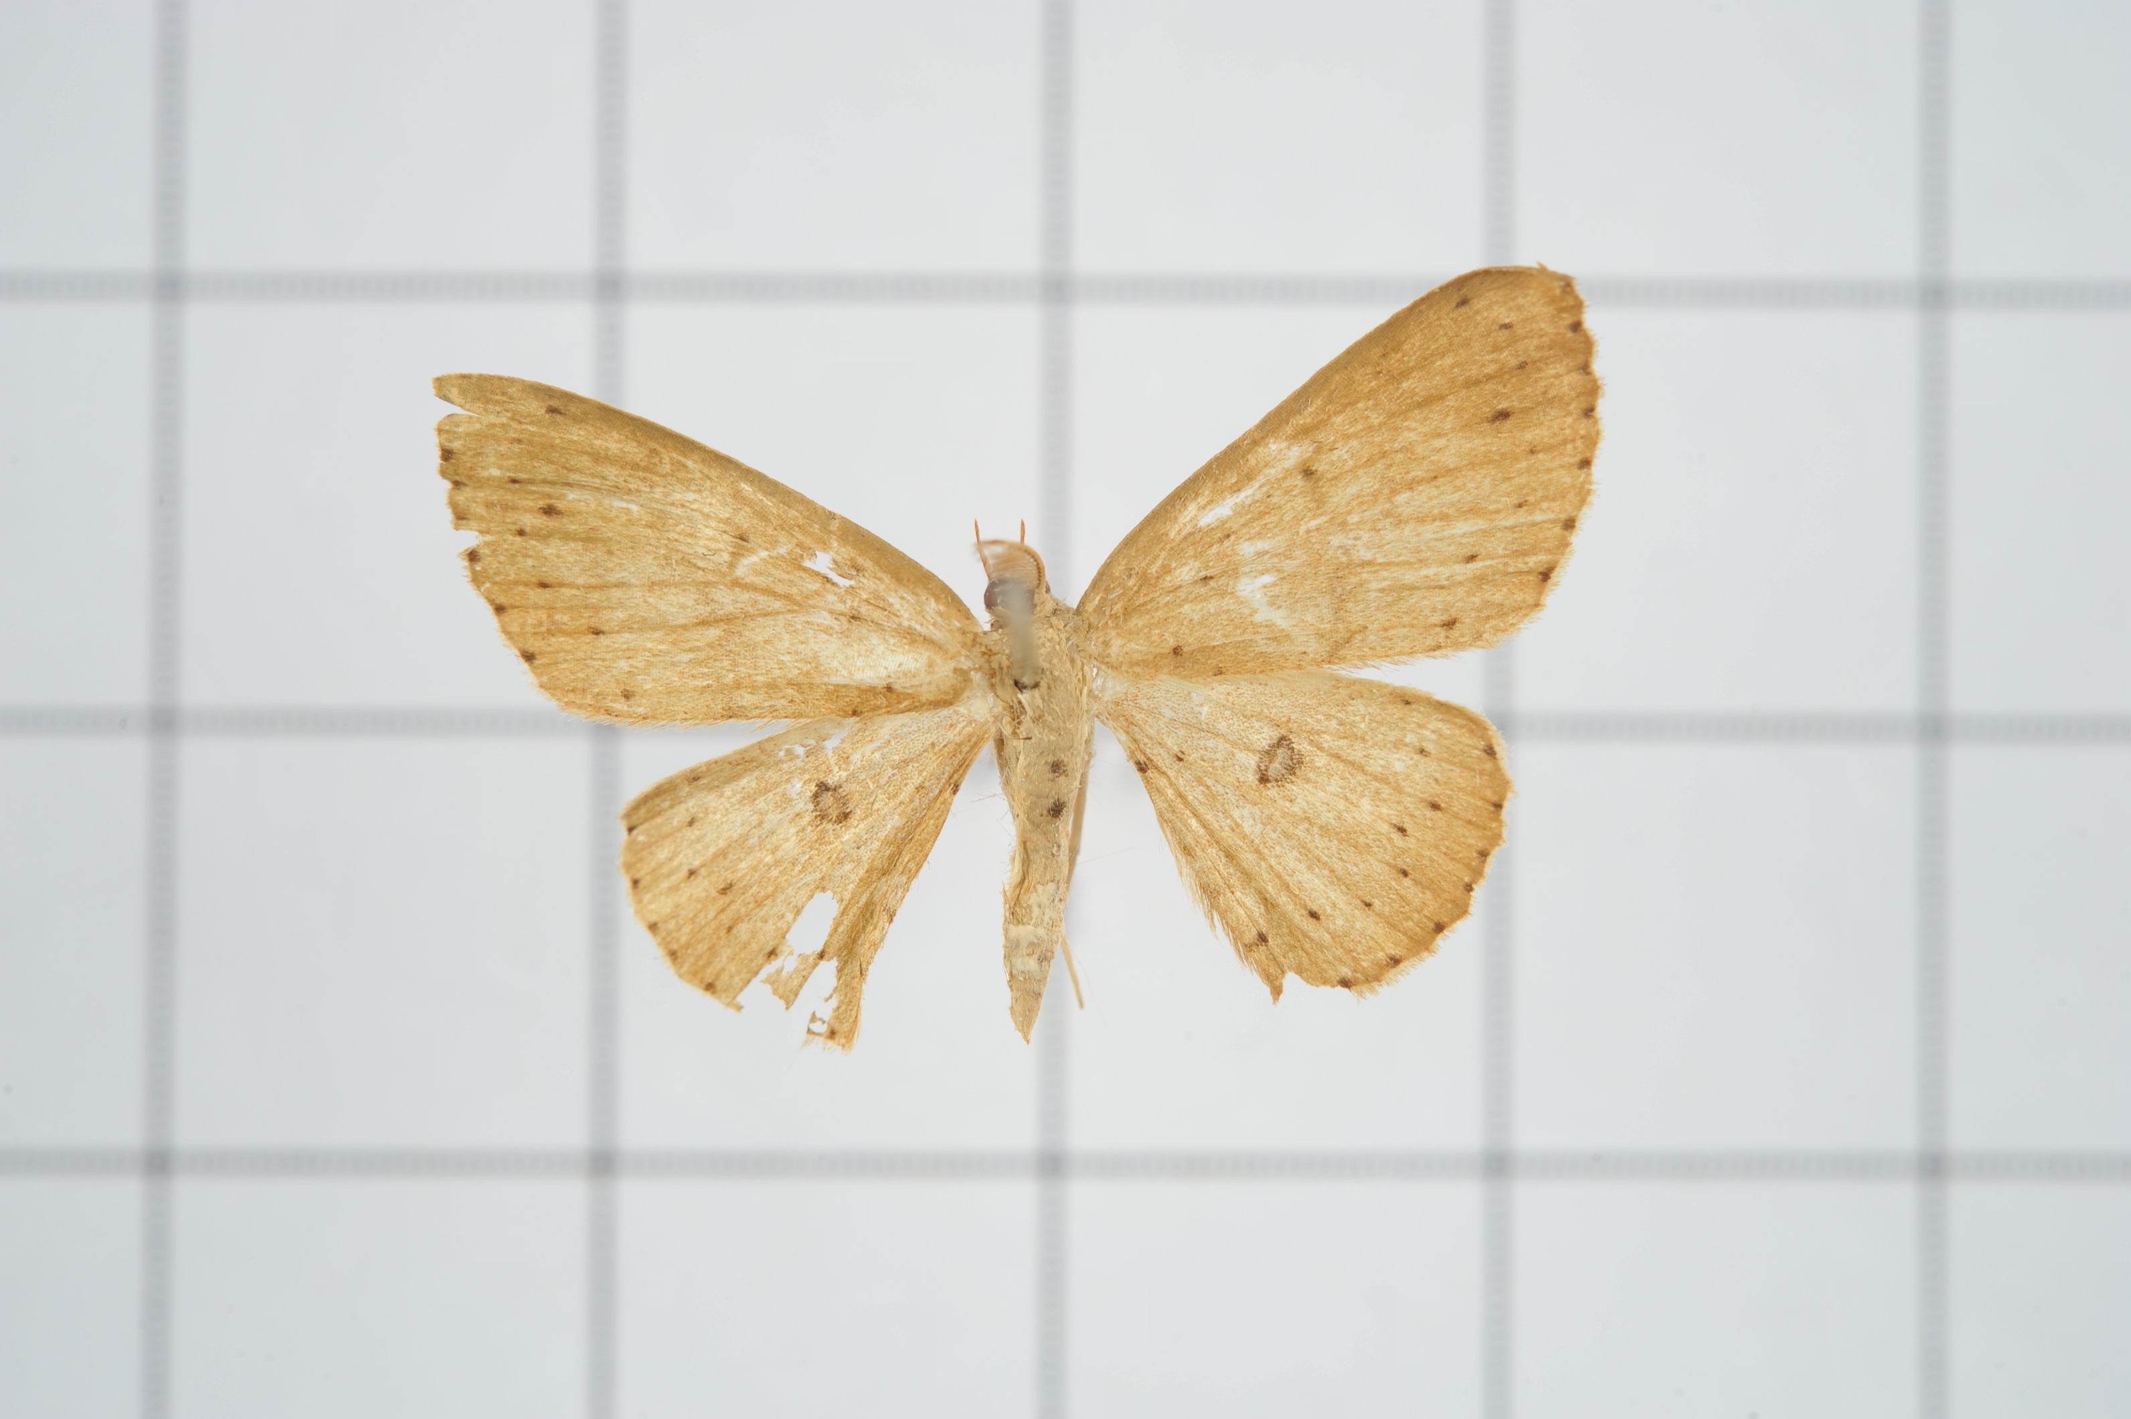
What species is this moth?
Perixera insitiva
